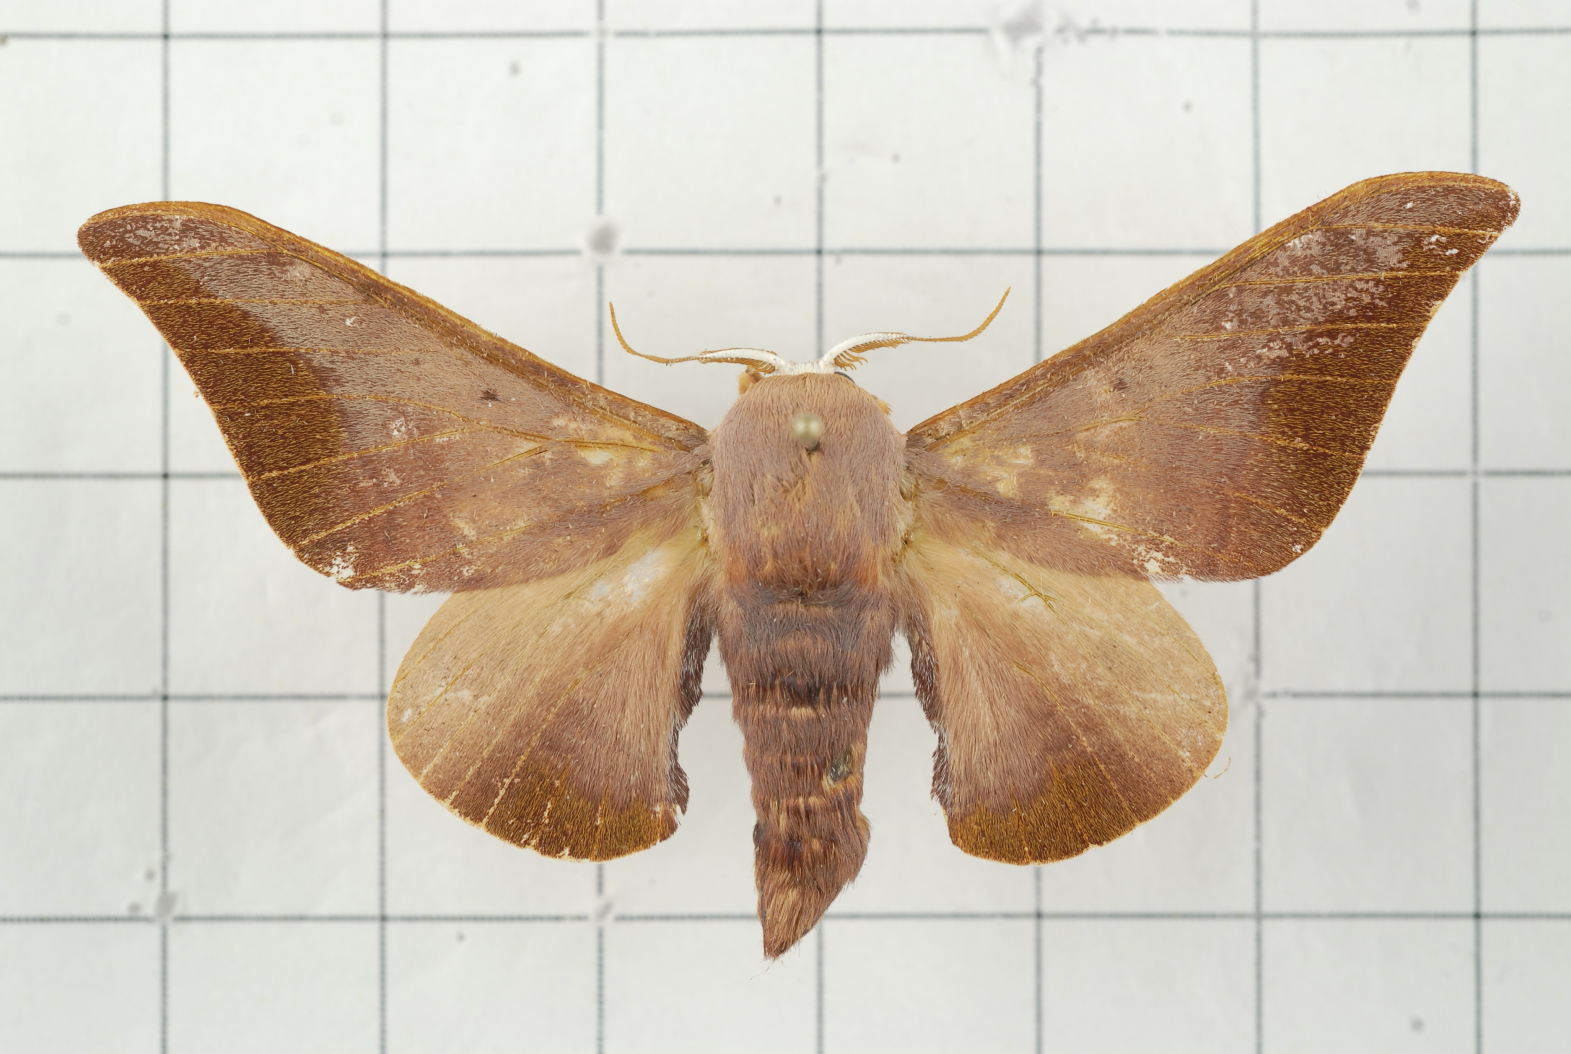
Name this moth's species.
Comparmustilia gerontica
